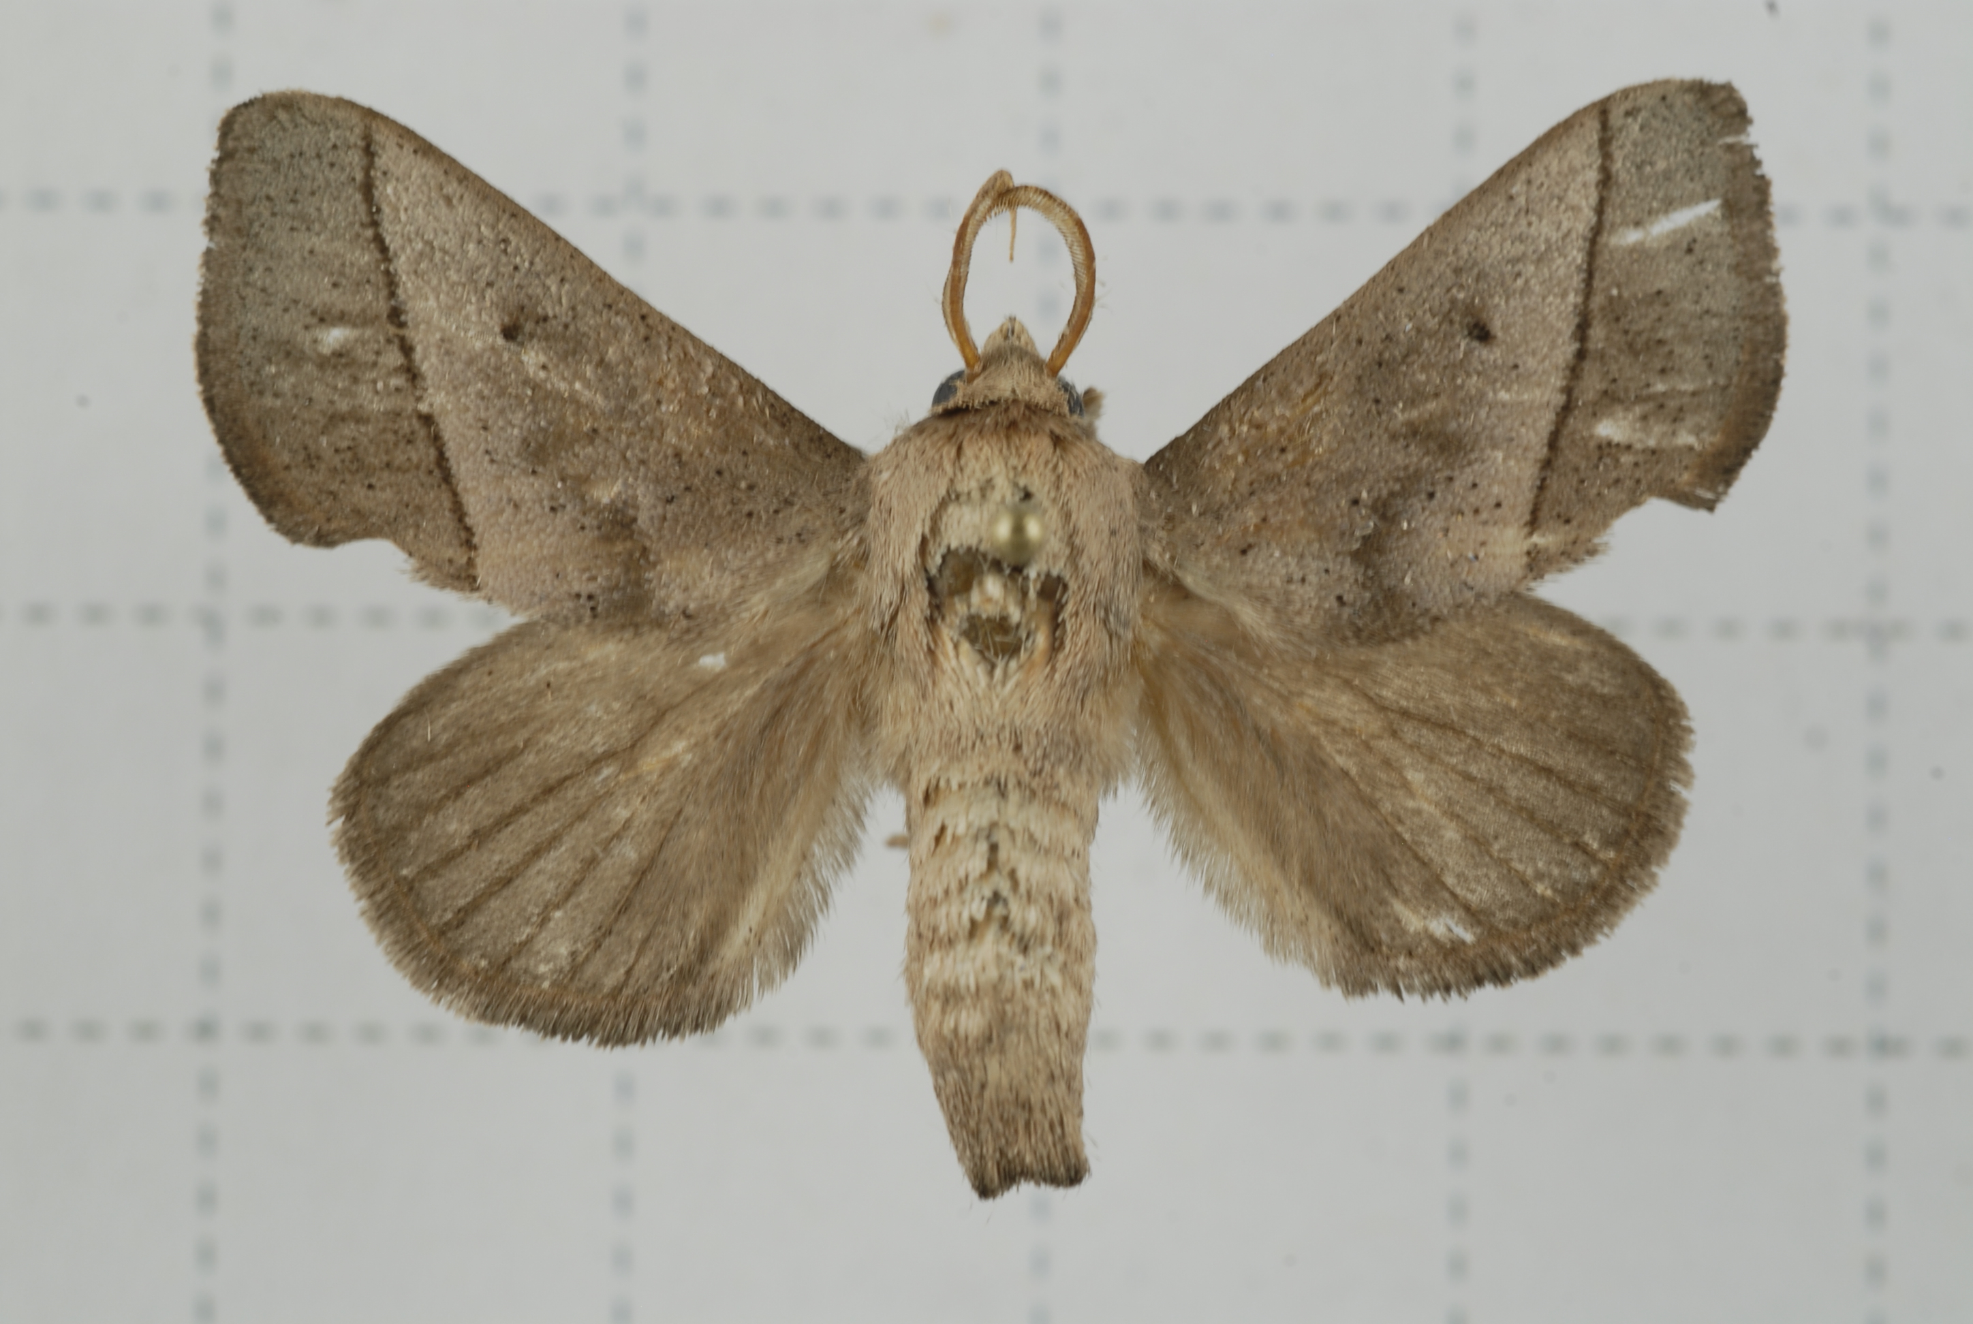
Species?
Thosea sinensis
